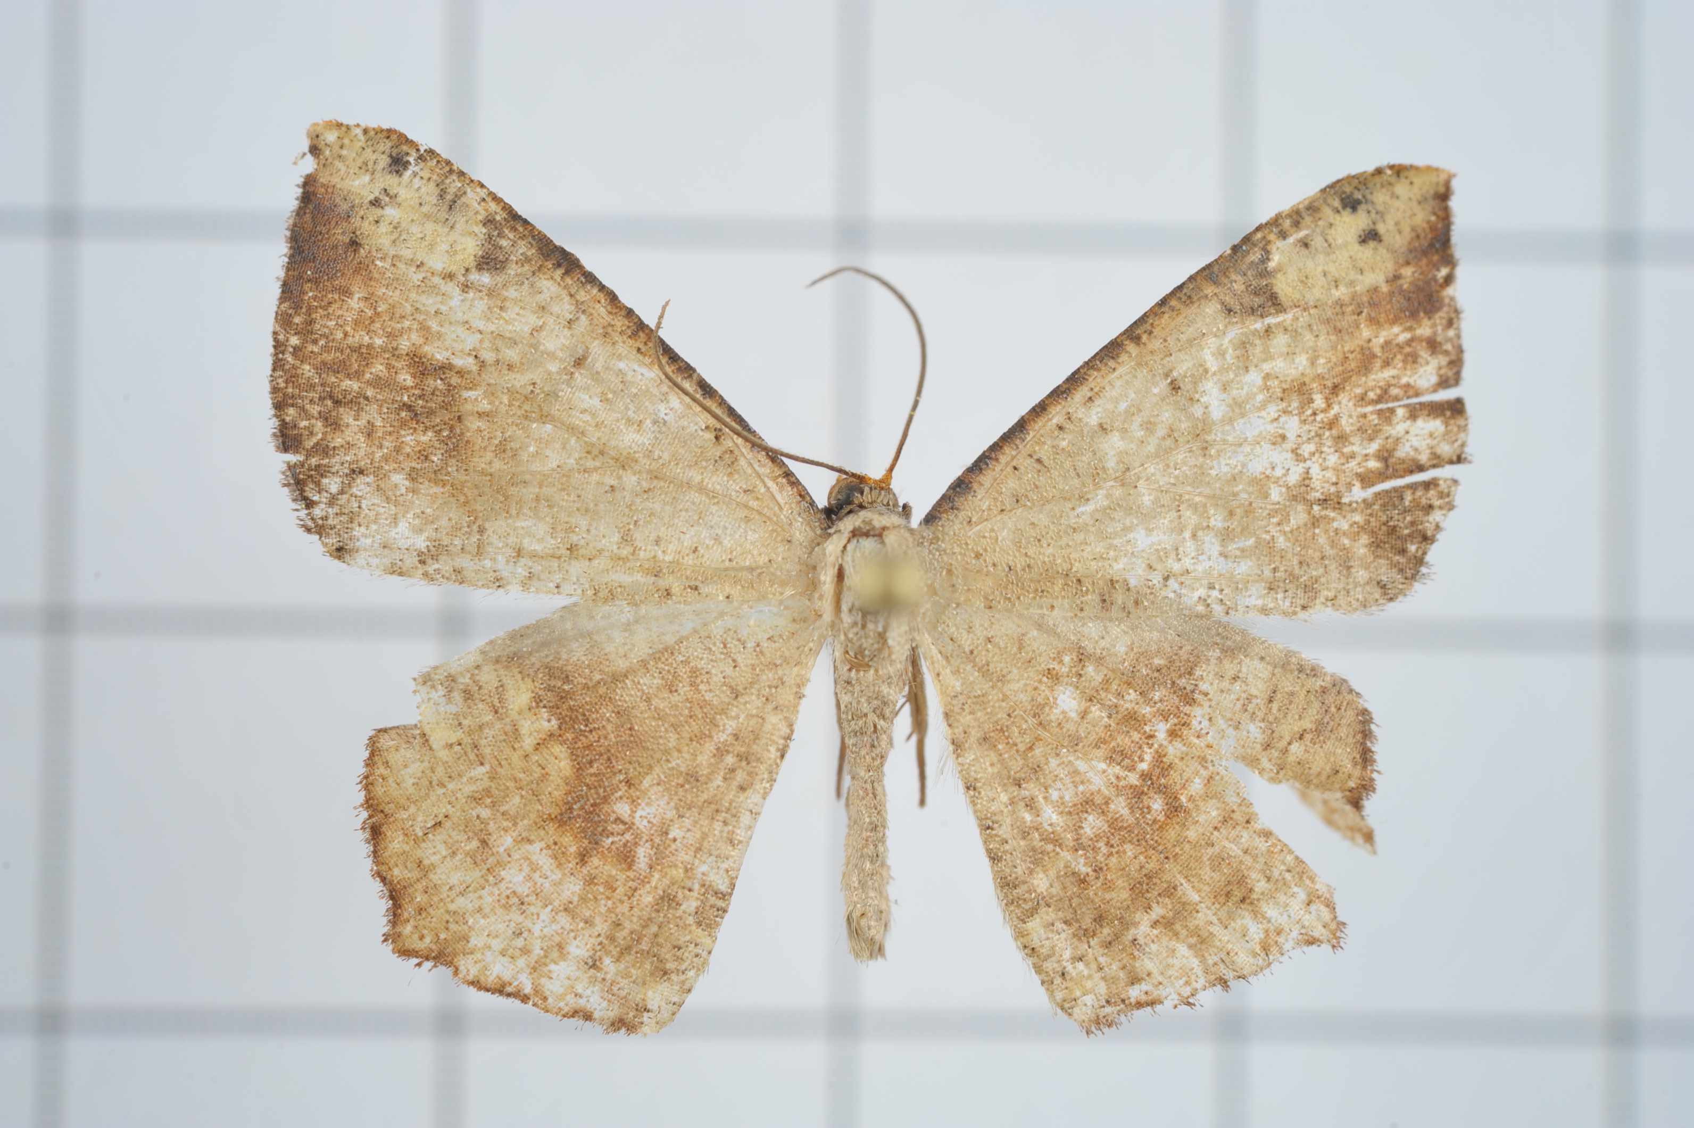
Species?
Peratostega deletaria deletaria
